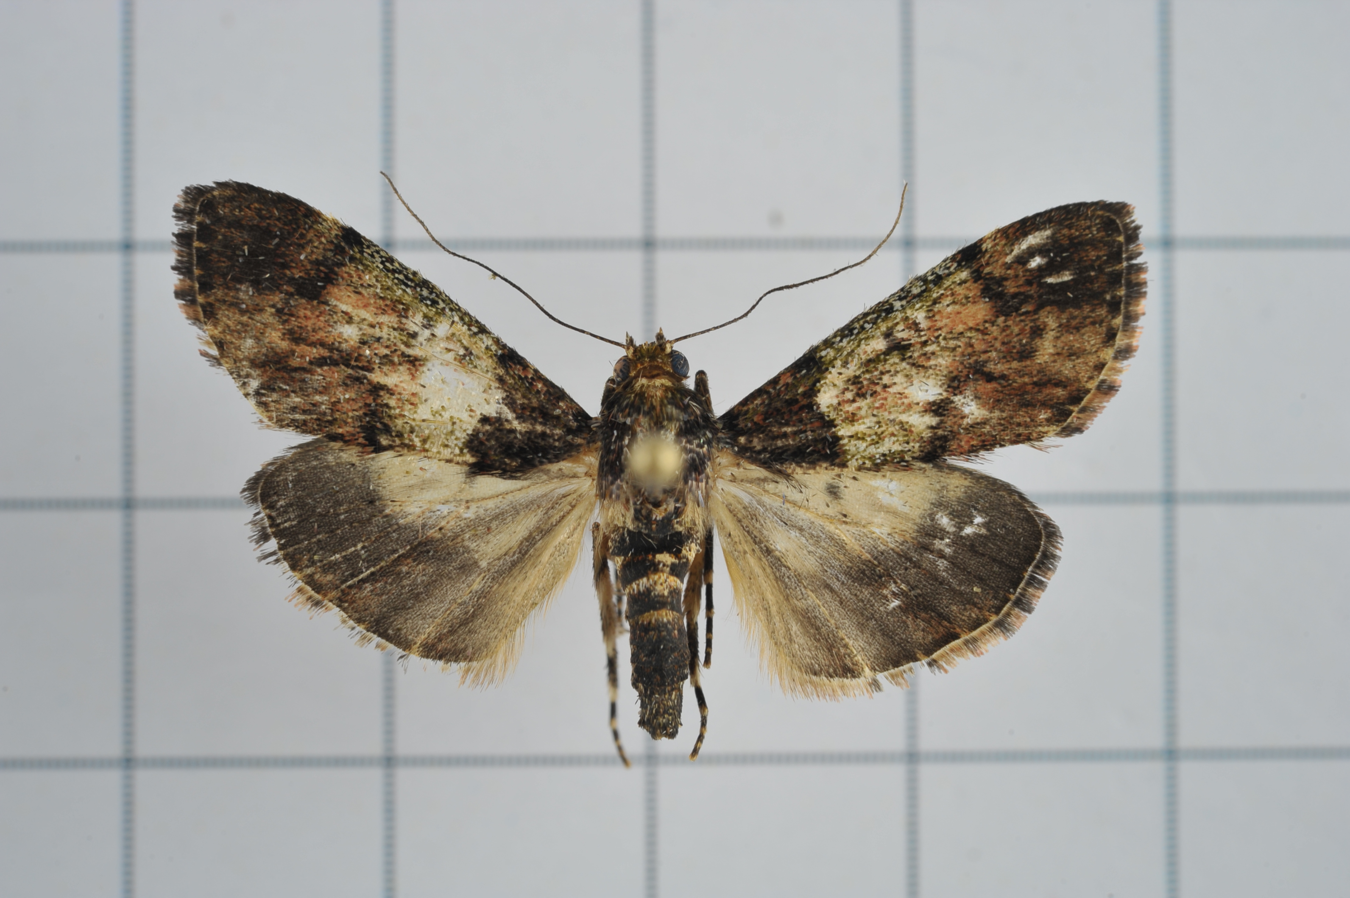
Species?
Teliphasa nubilosa
